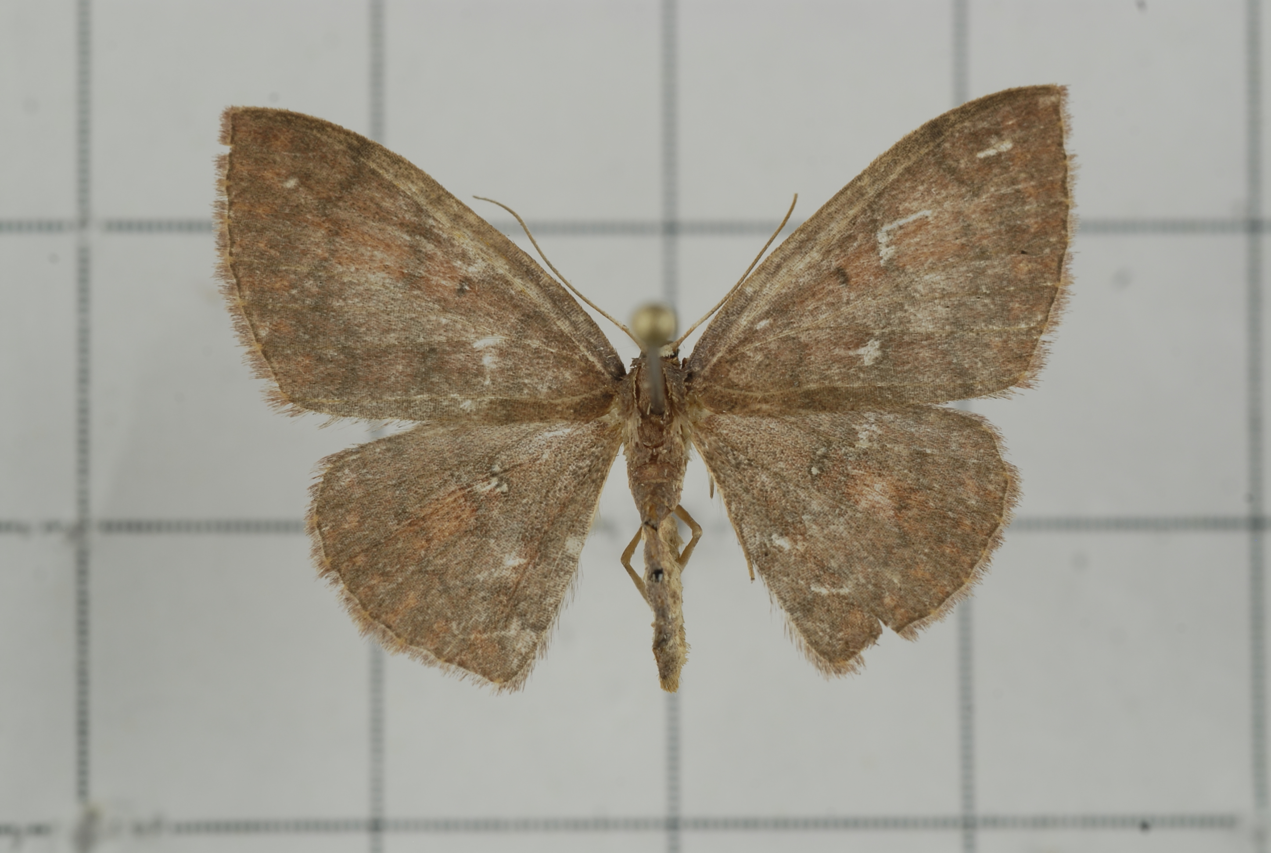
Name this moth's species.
Discoglypha hampsoni
